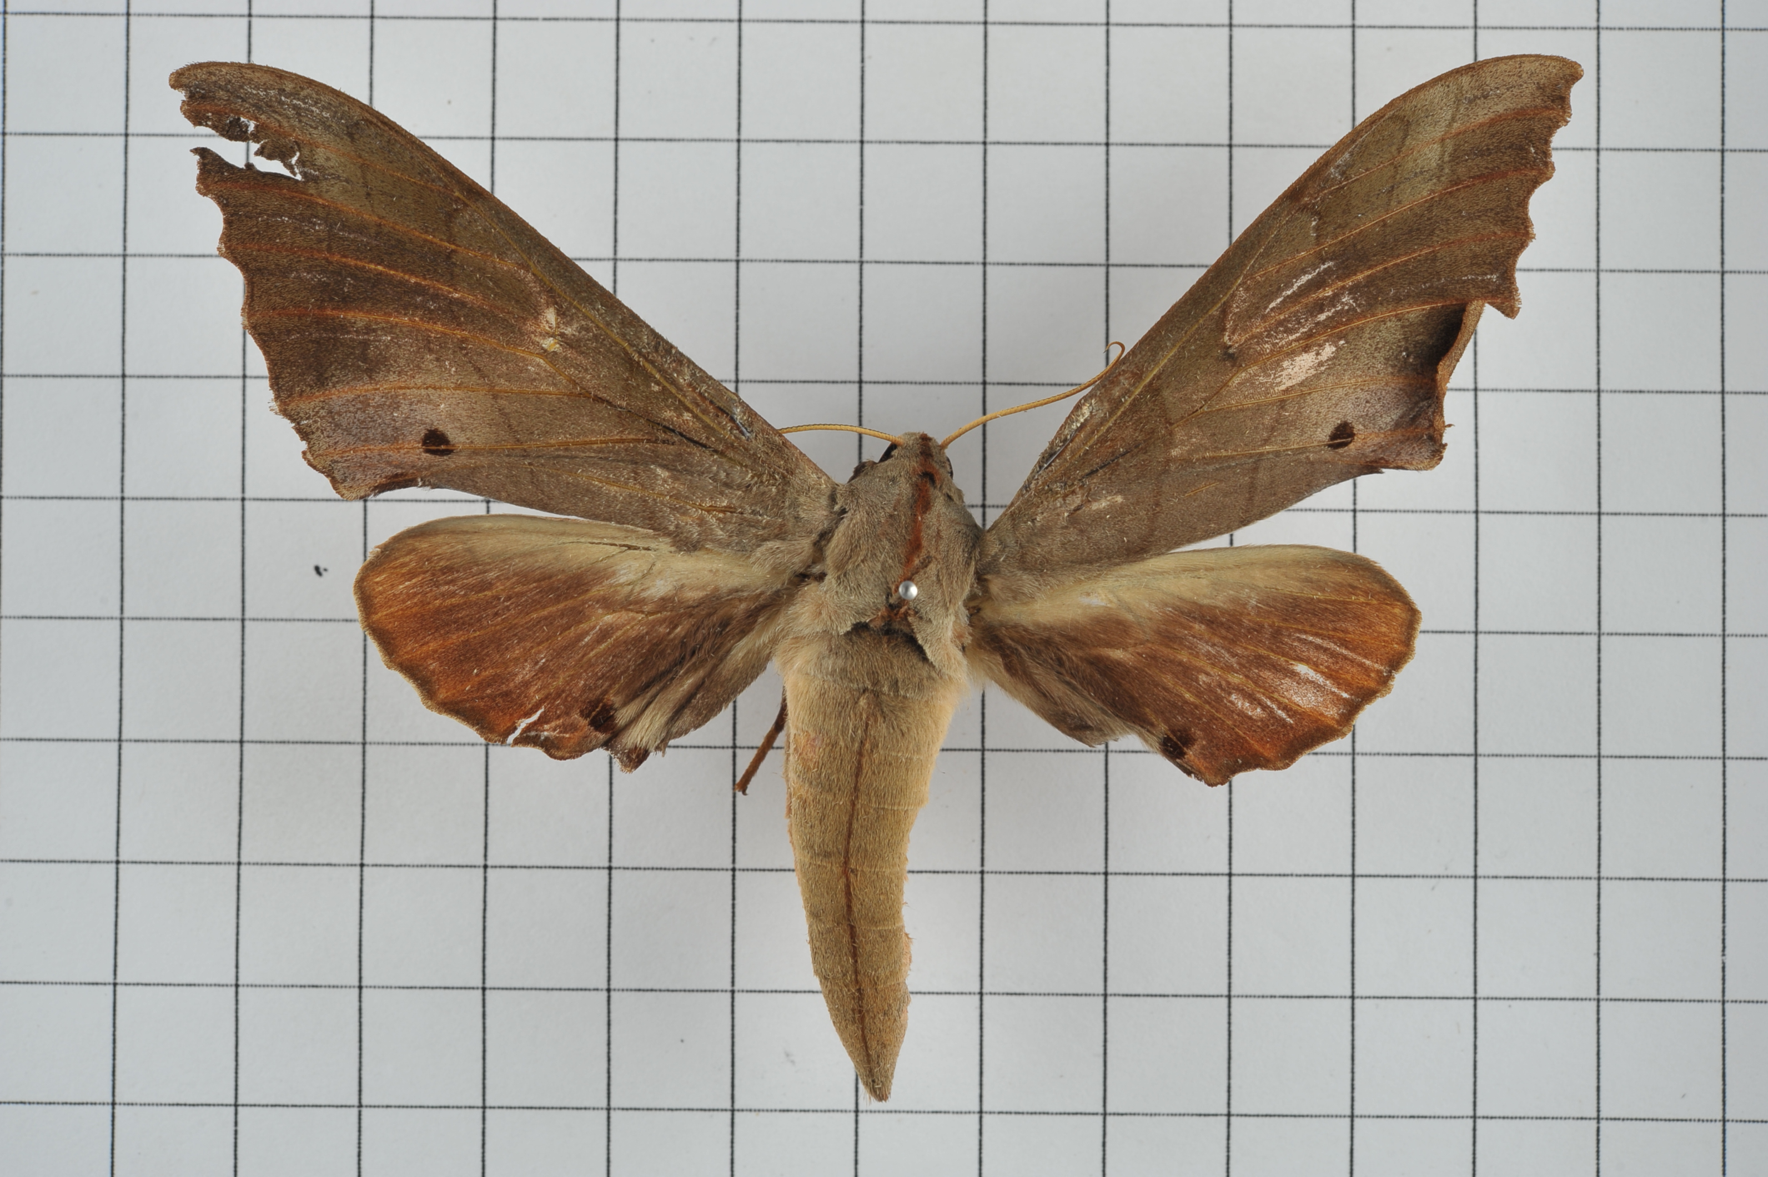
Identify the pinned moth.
Marumba sperchius sperchius
